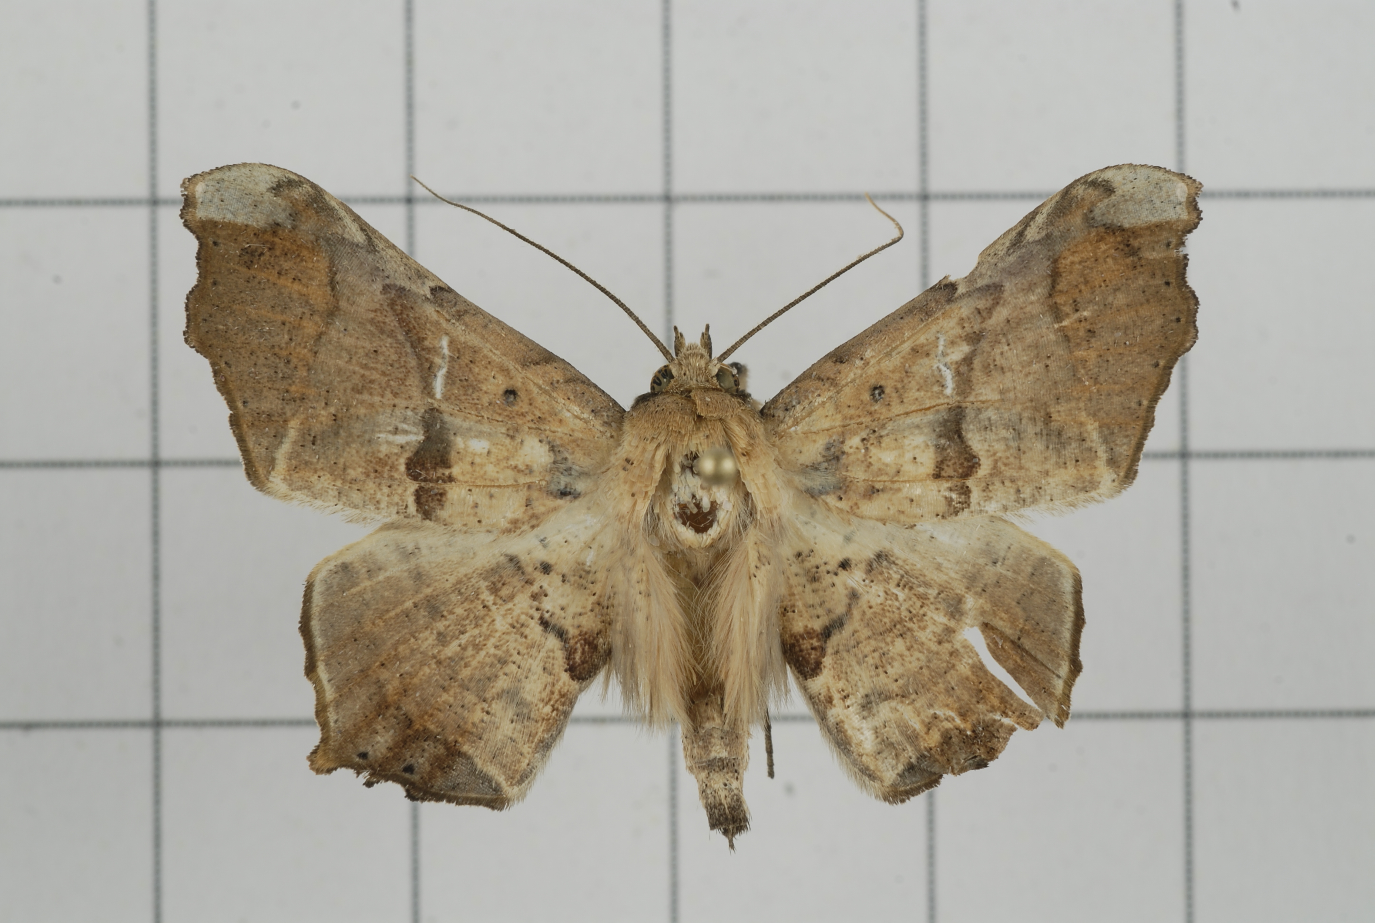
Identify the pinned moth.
Semiothisops macariata
